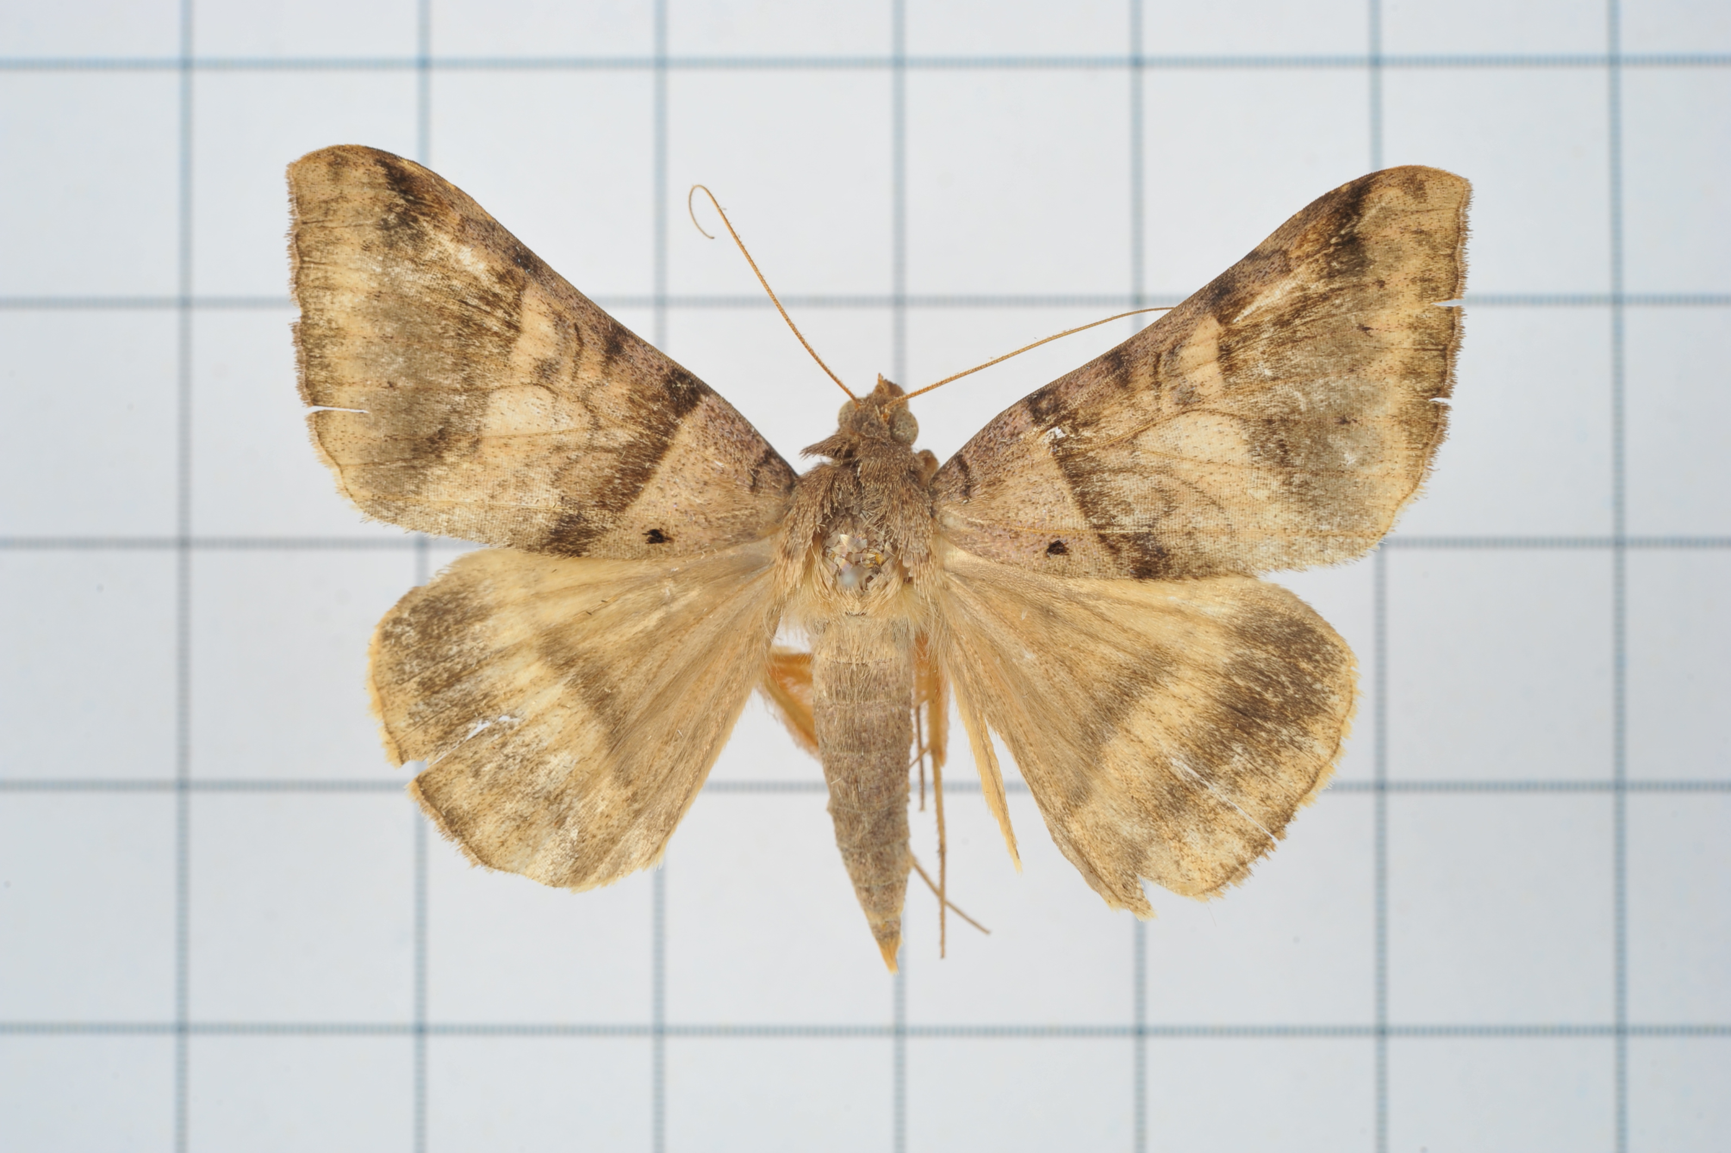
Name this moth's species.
Mocis undata
